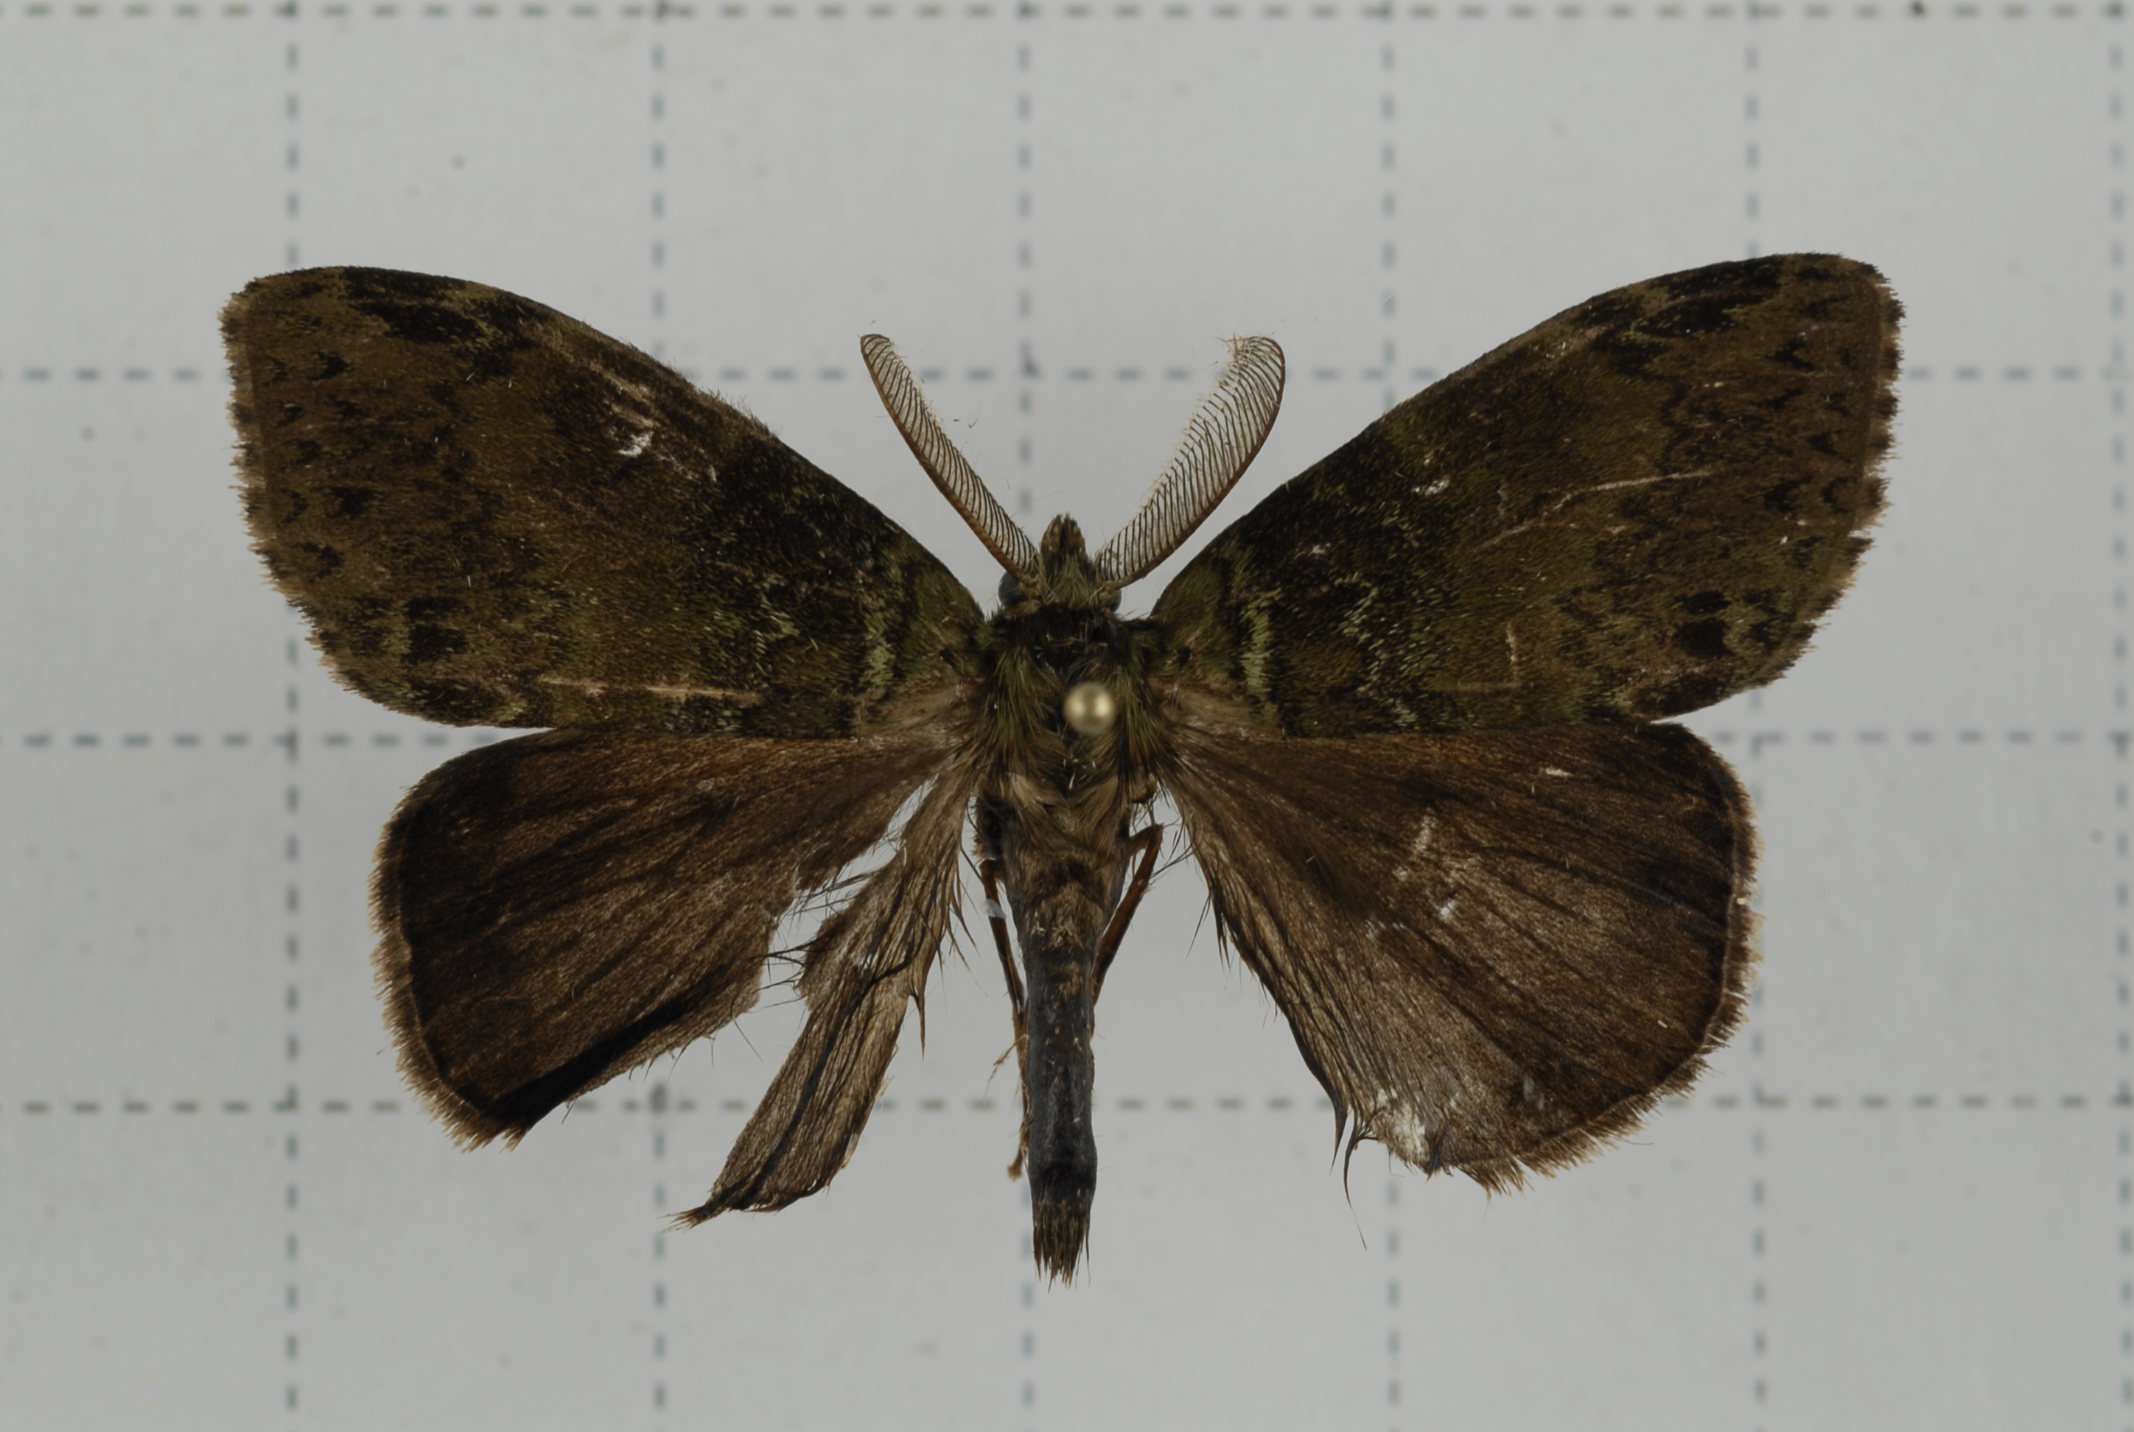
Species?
Ilema olivacea
